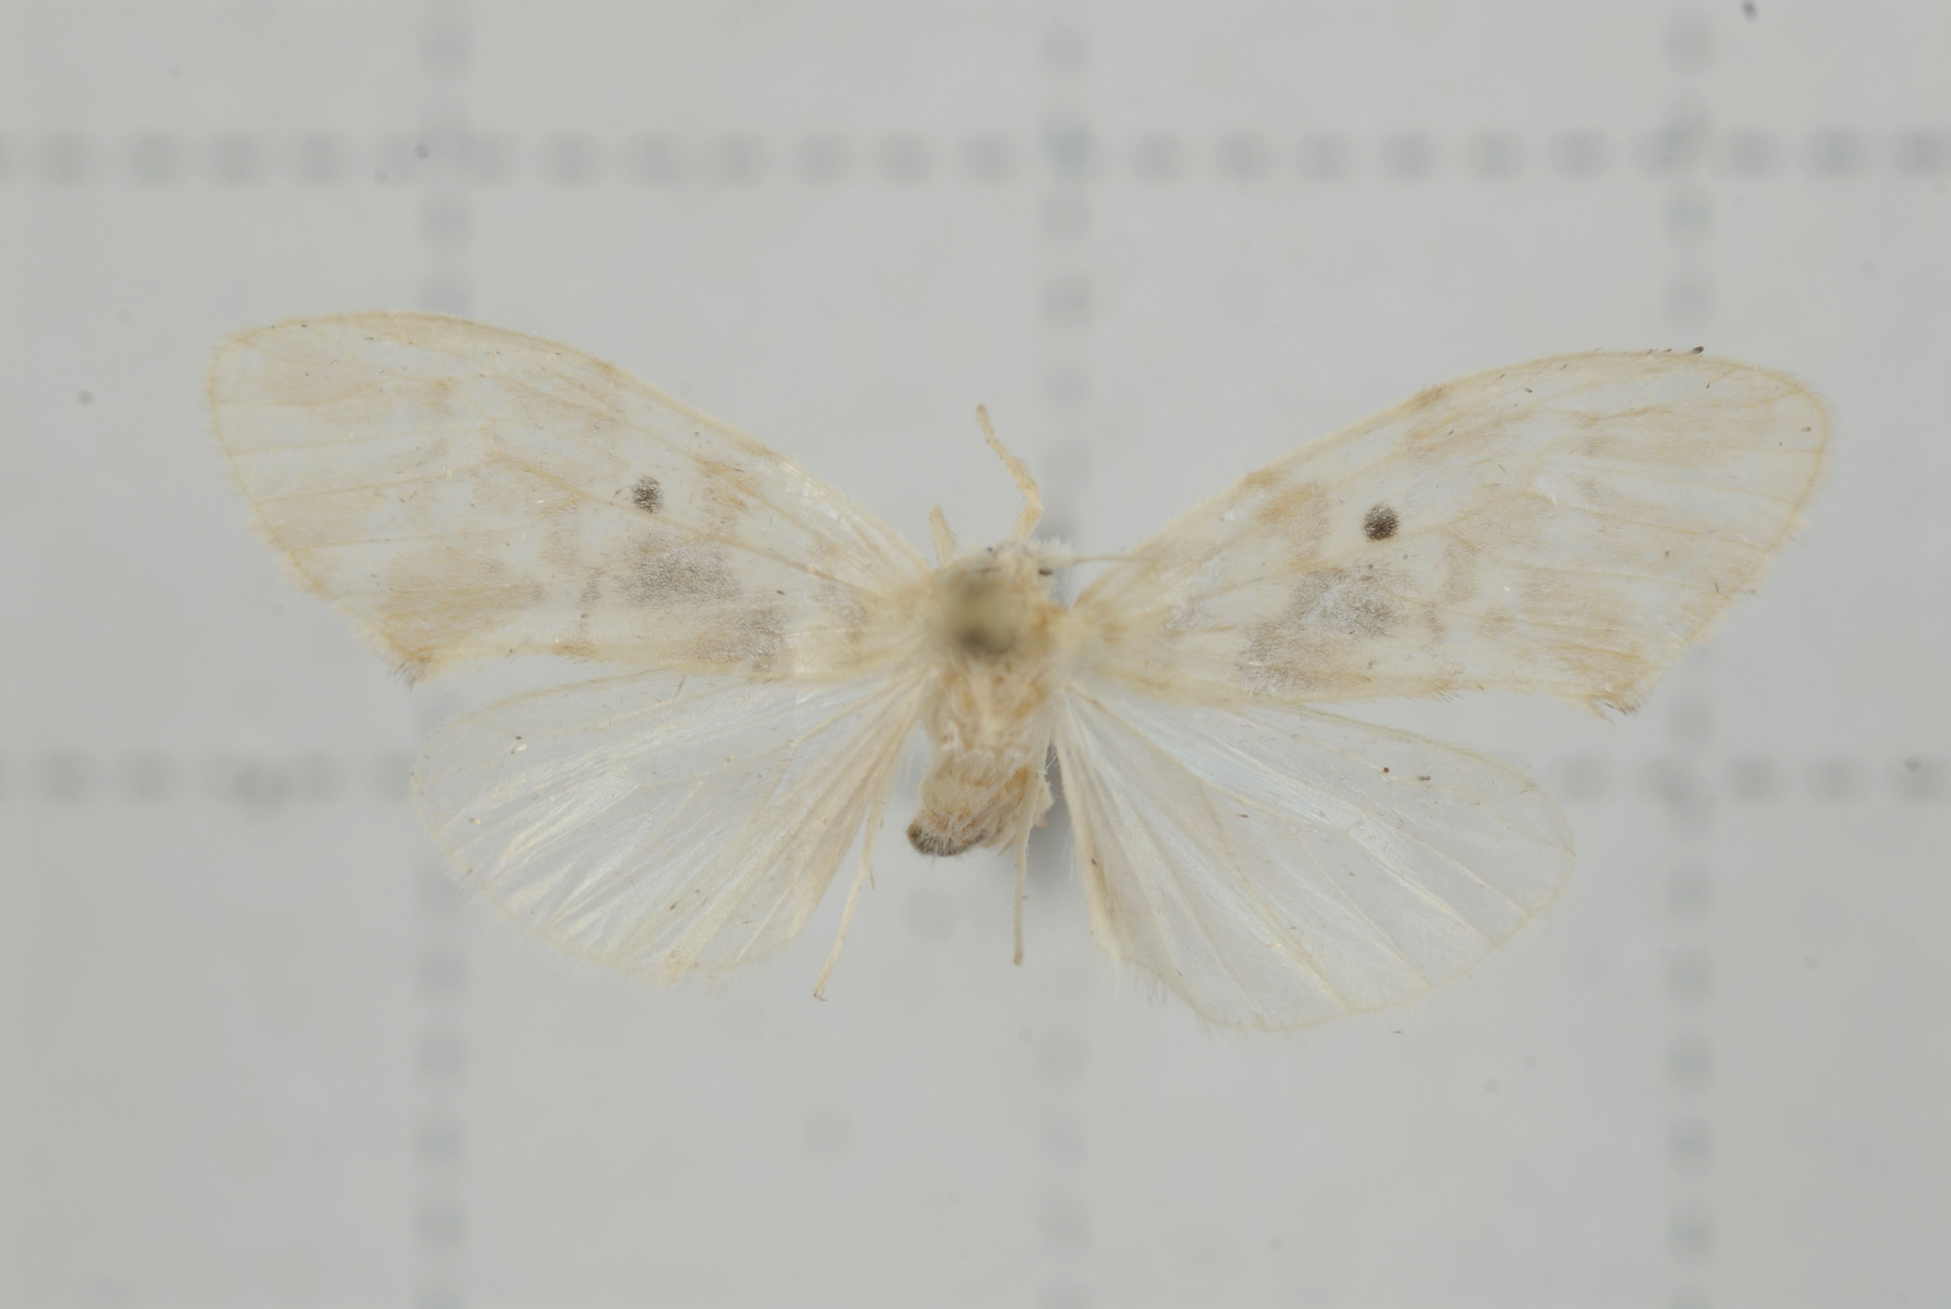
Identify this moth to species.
Nudaria ranruna
